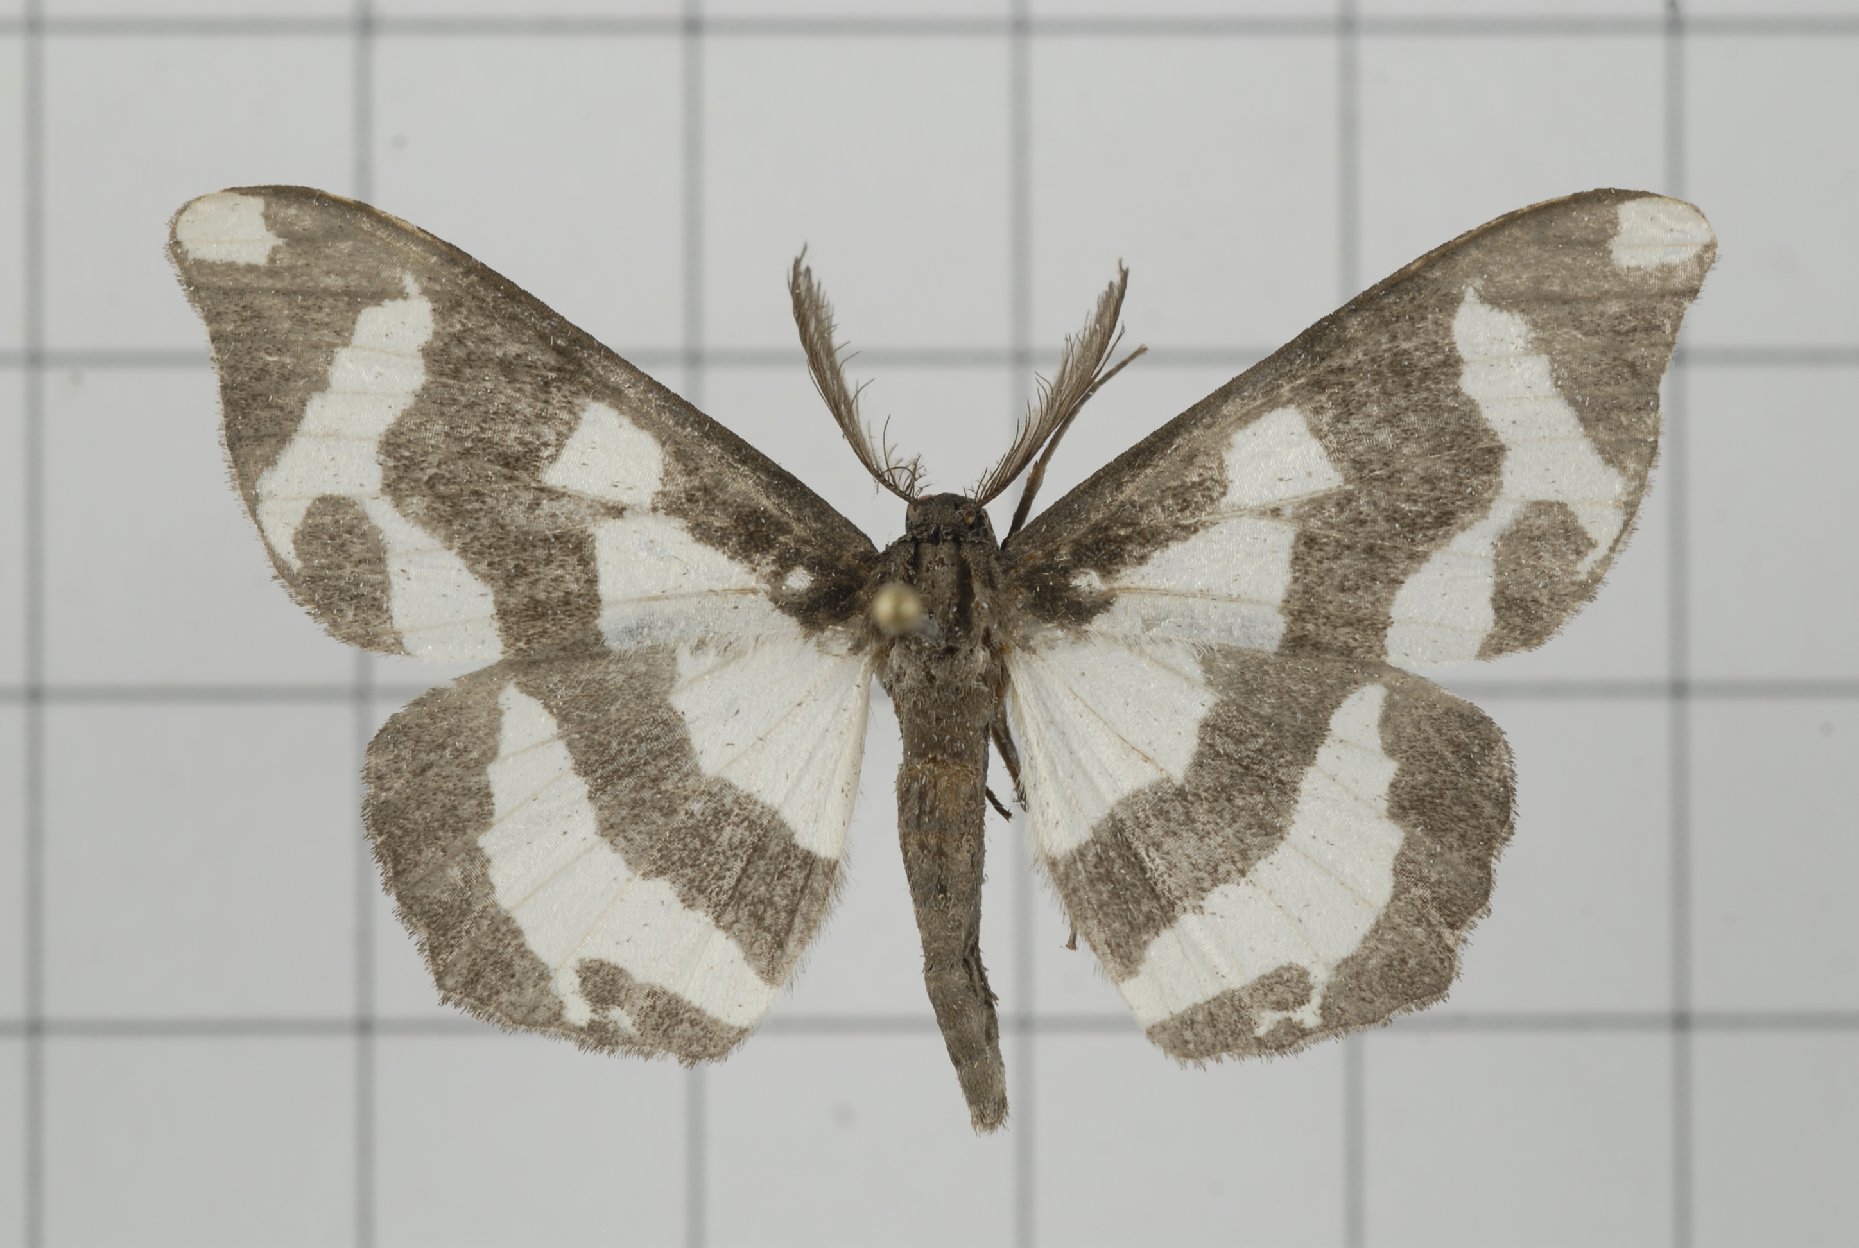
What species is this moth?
Hyposidra leucomela
